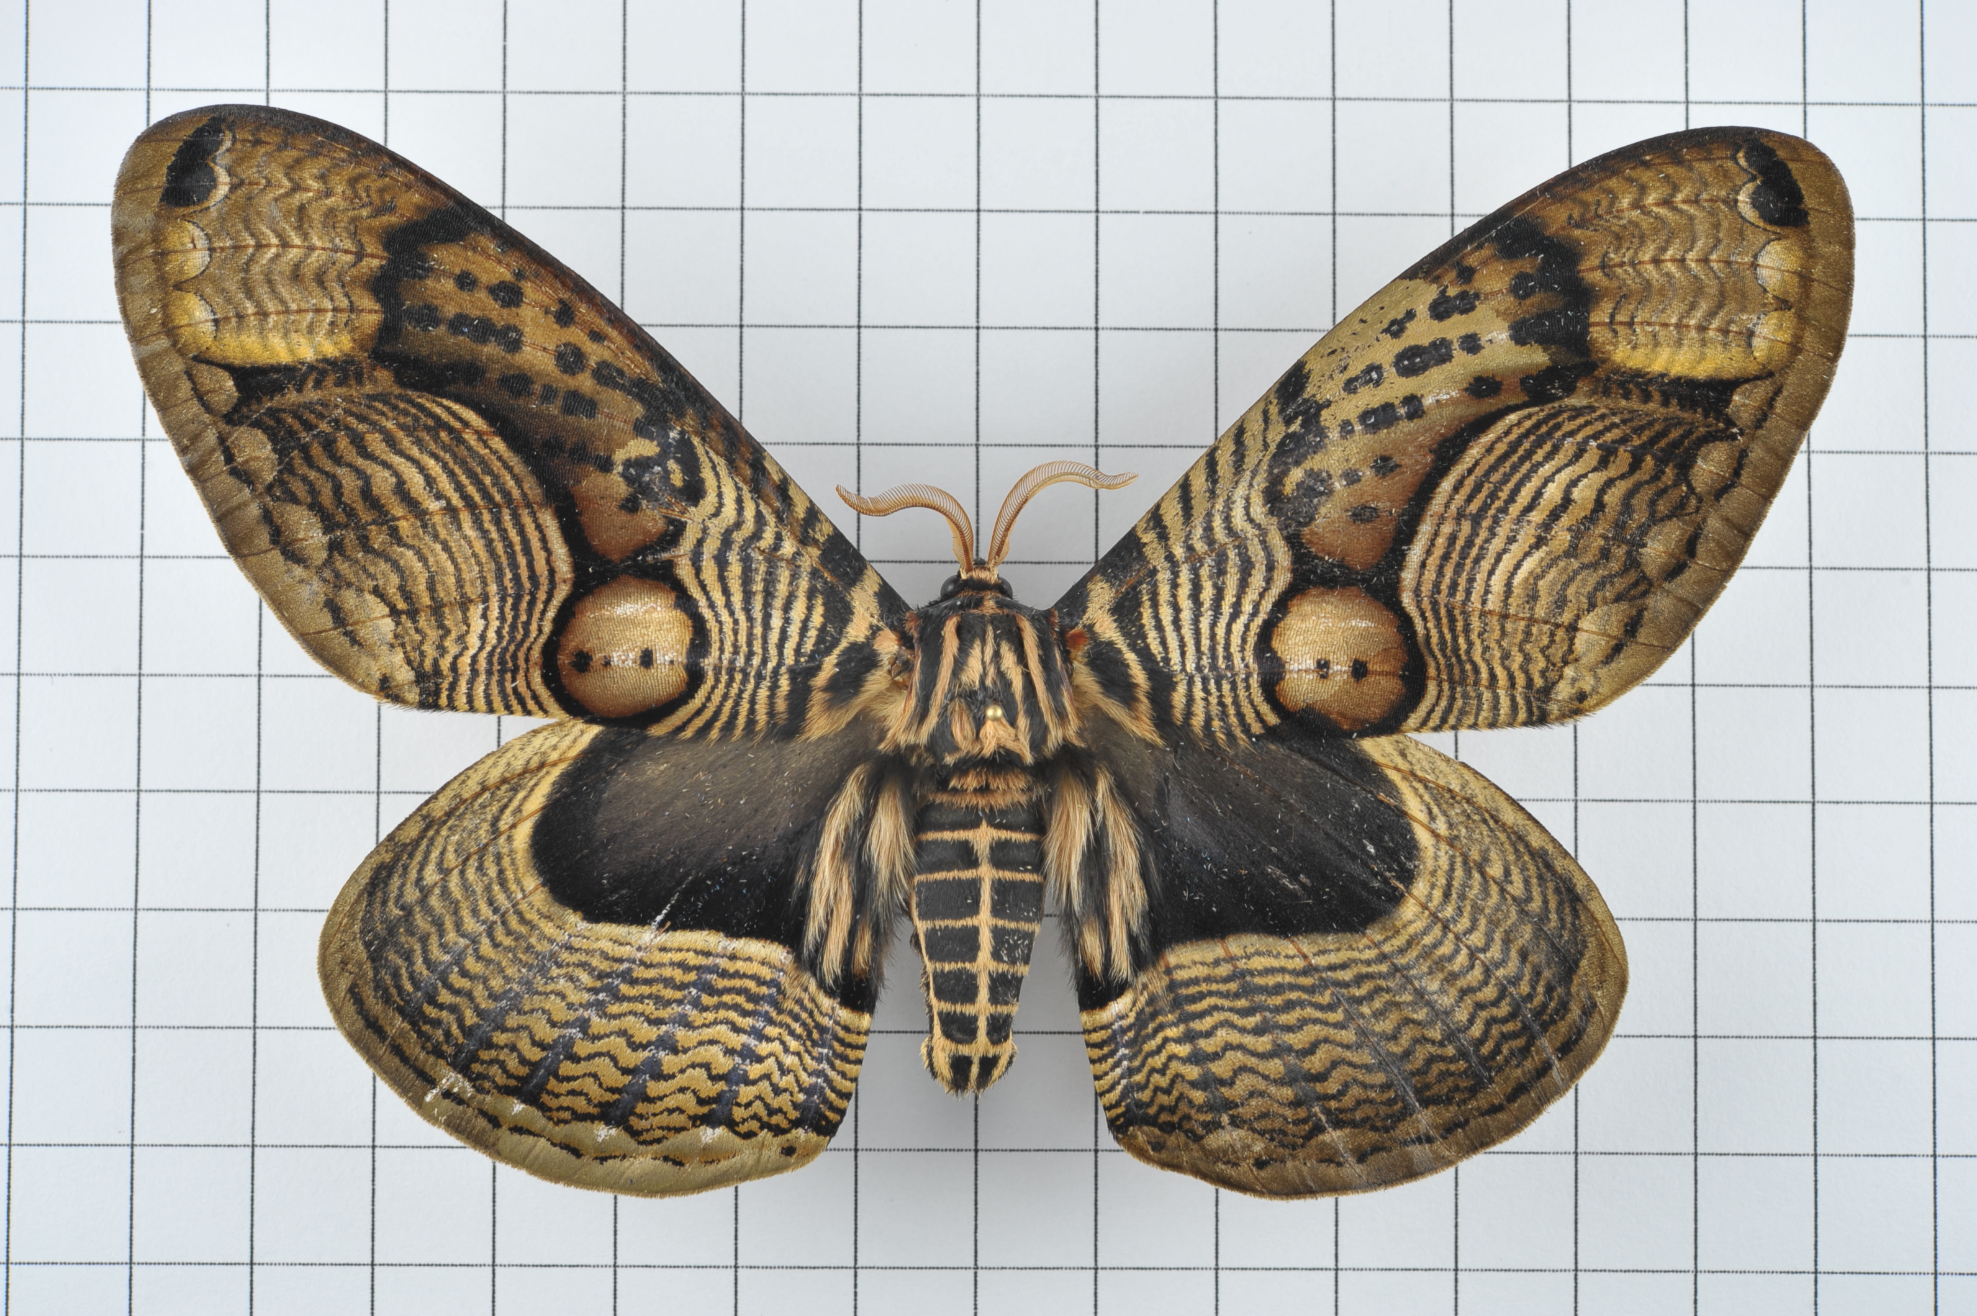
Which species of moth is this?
Brahmaea wallichii insulata
